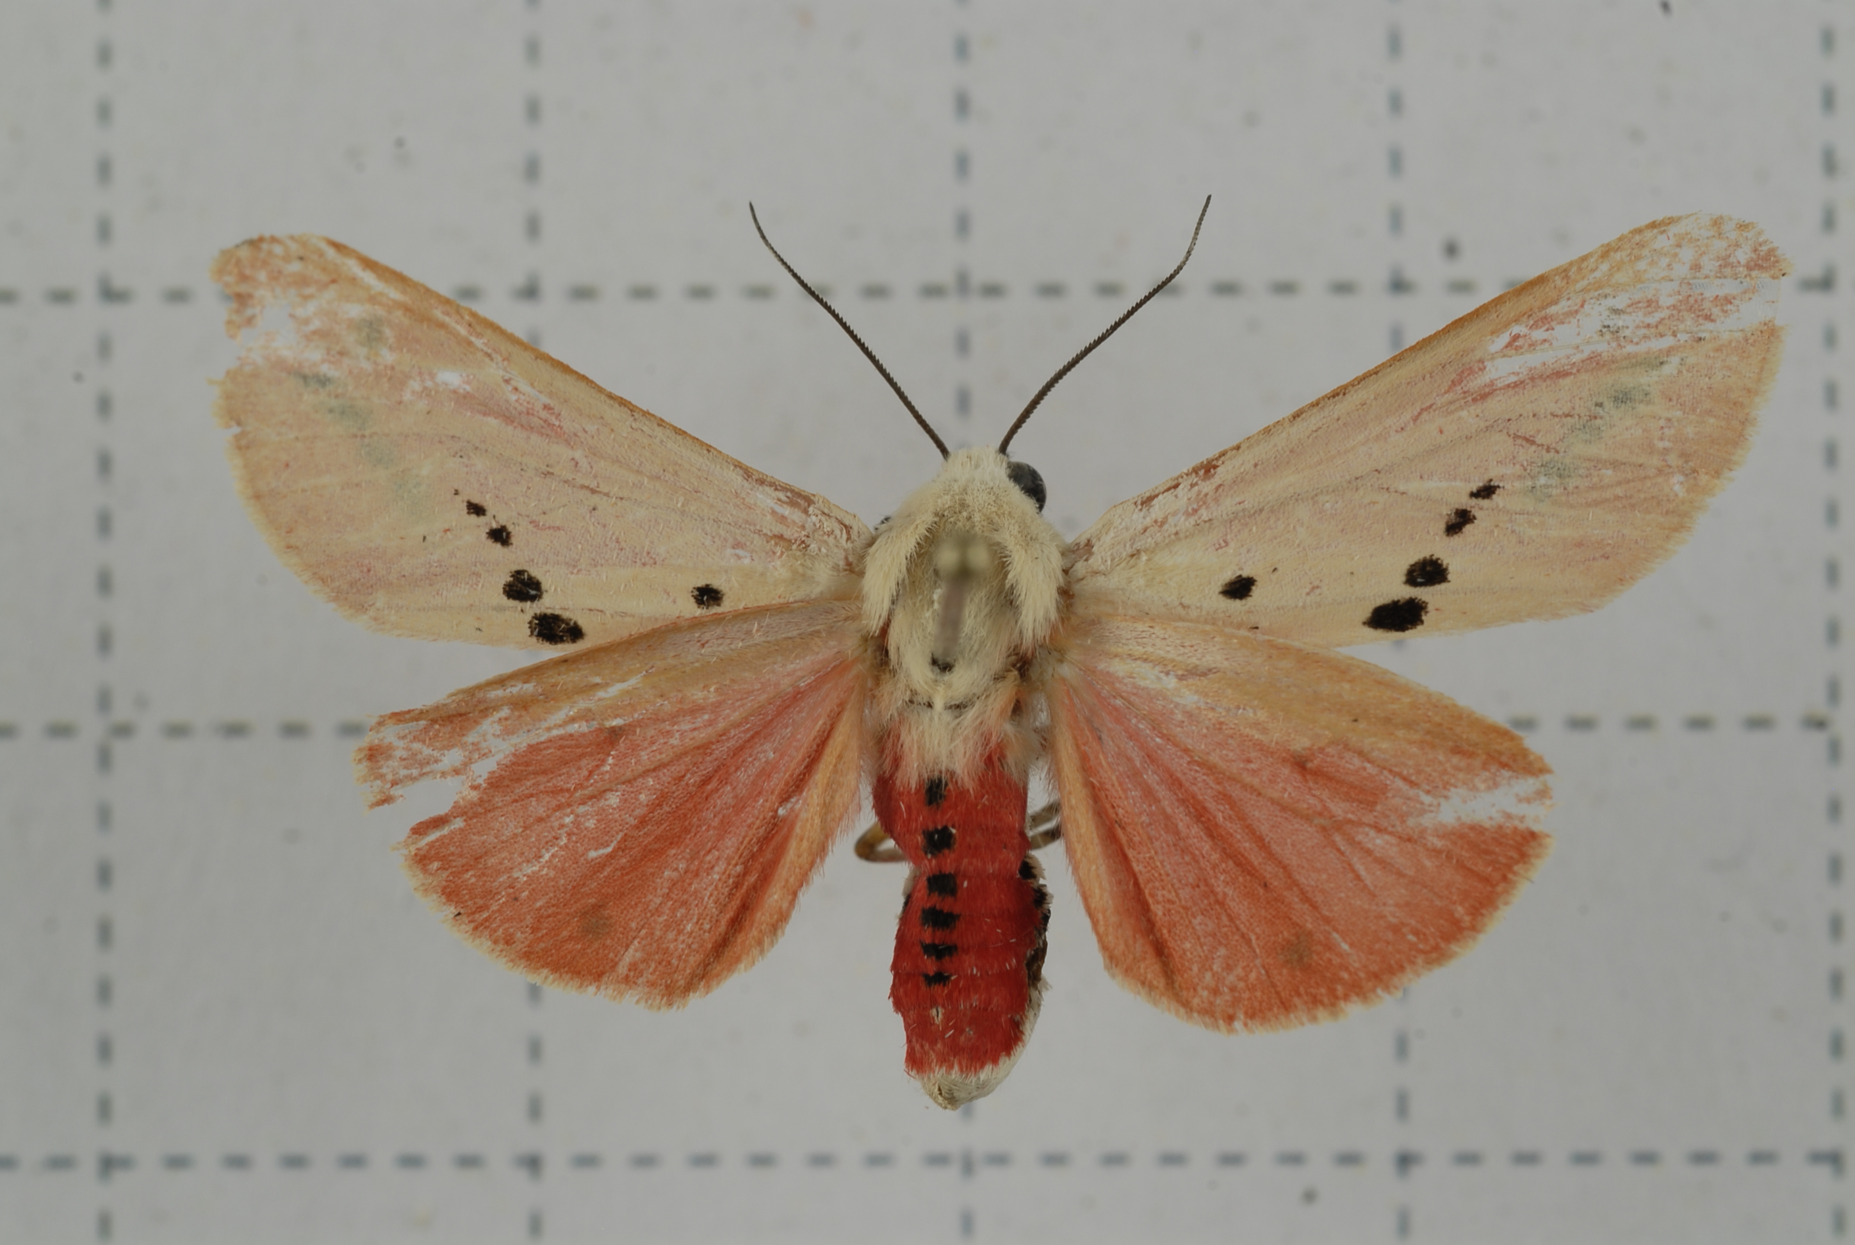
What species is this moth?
Spilarctia subcarnea
